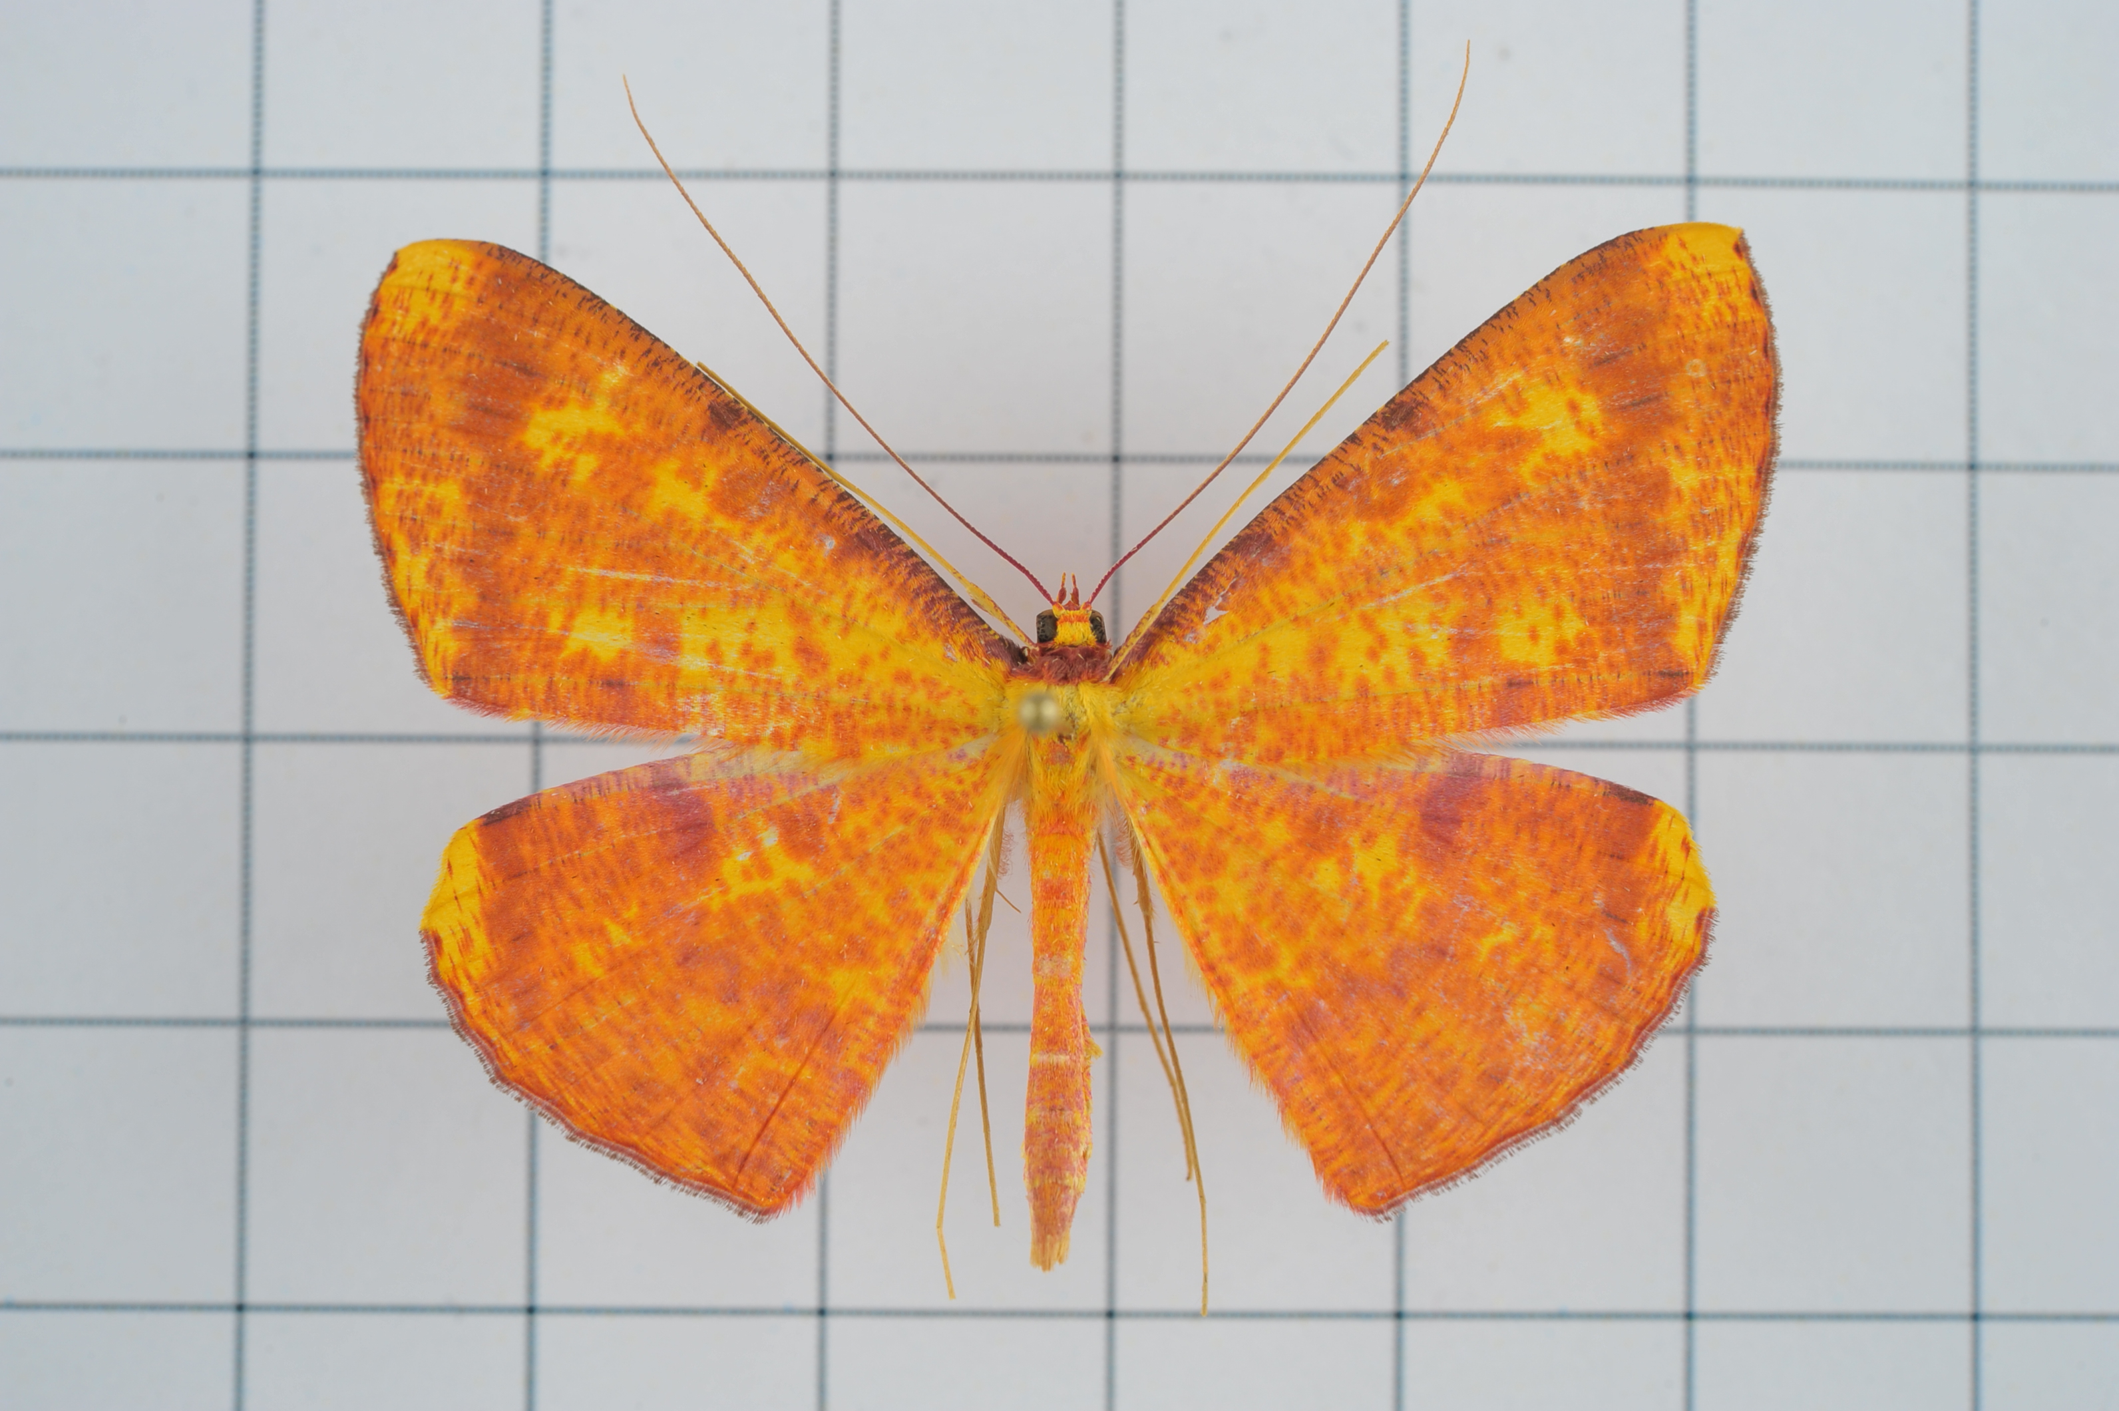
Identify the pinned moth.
Eumelea ludovicata ludovicata
